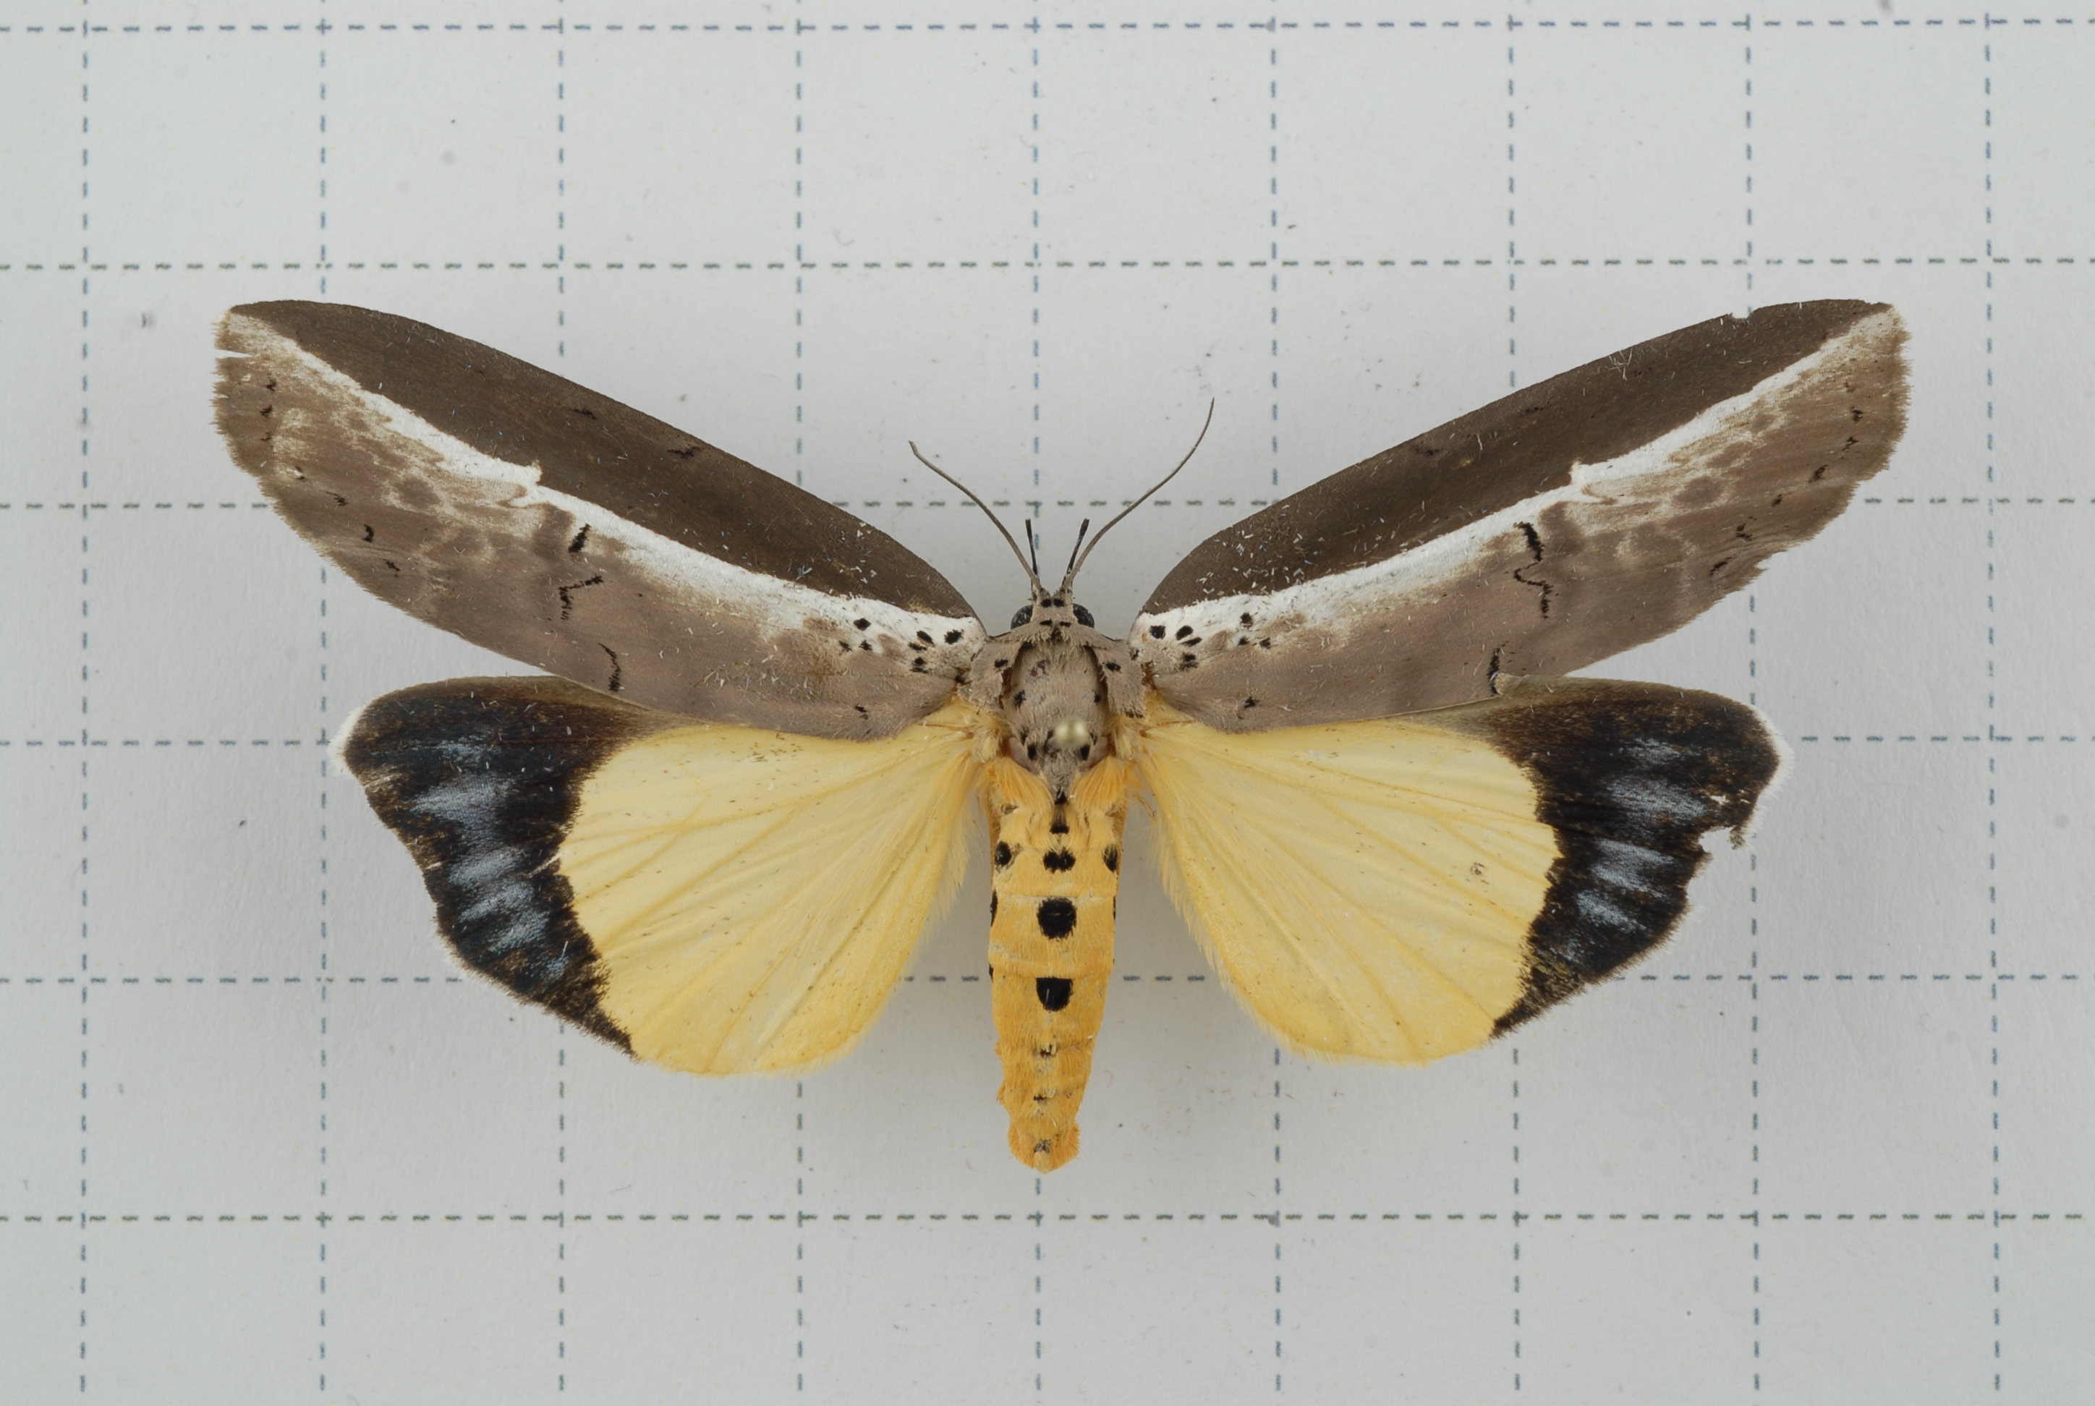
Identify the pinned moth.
Eligma narcissus
